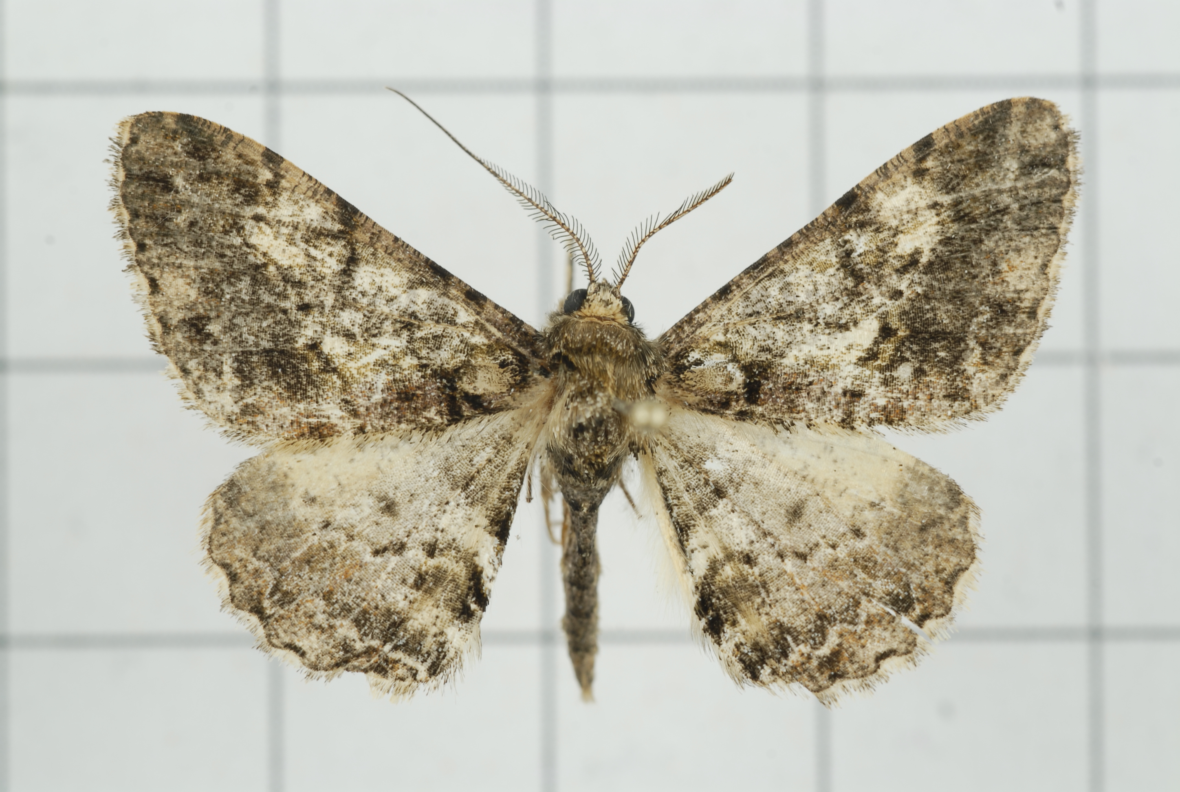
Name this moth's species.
Alcis taiwanovariegata
